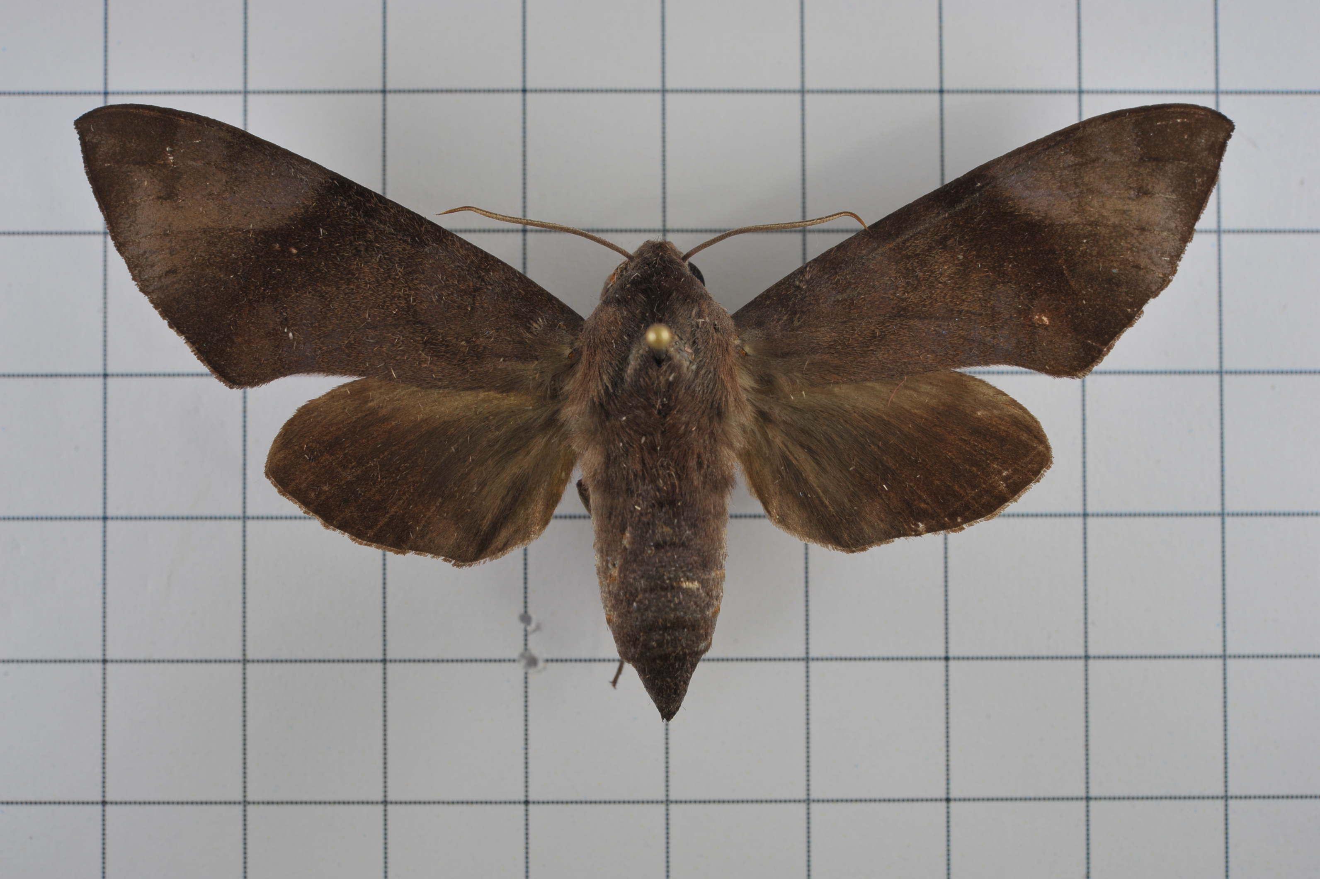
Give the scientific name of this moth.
Acosmeryx formosana
